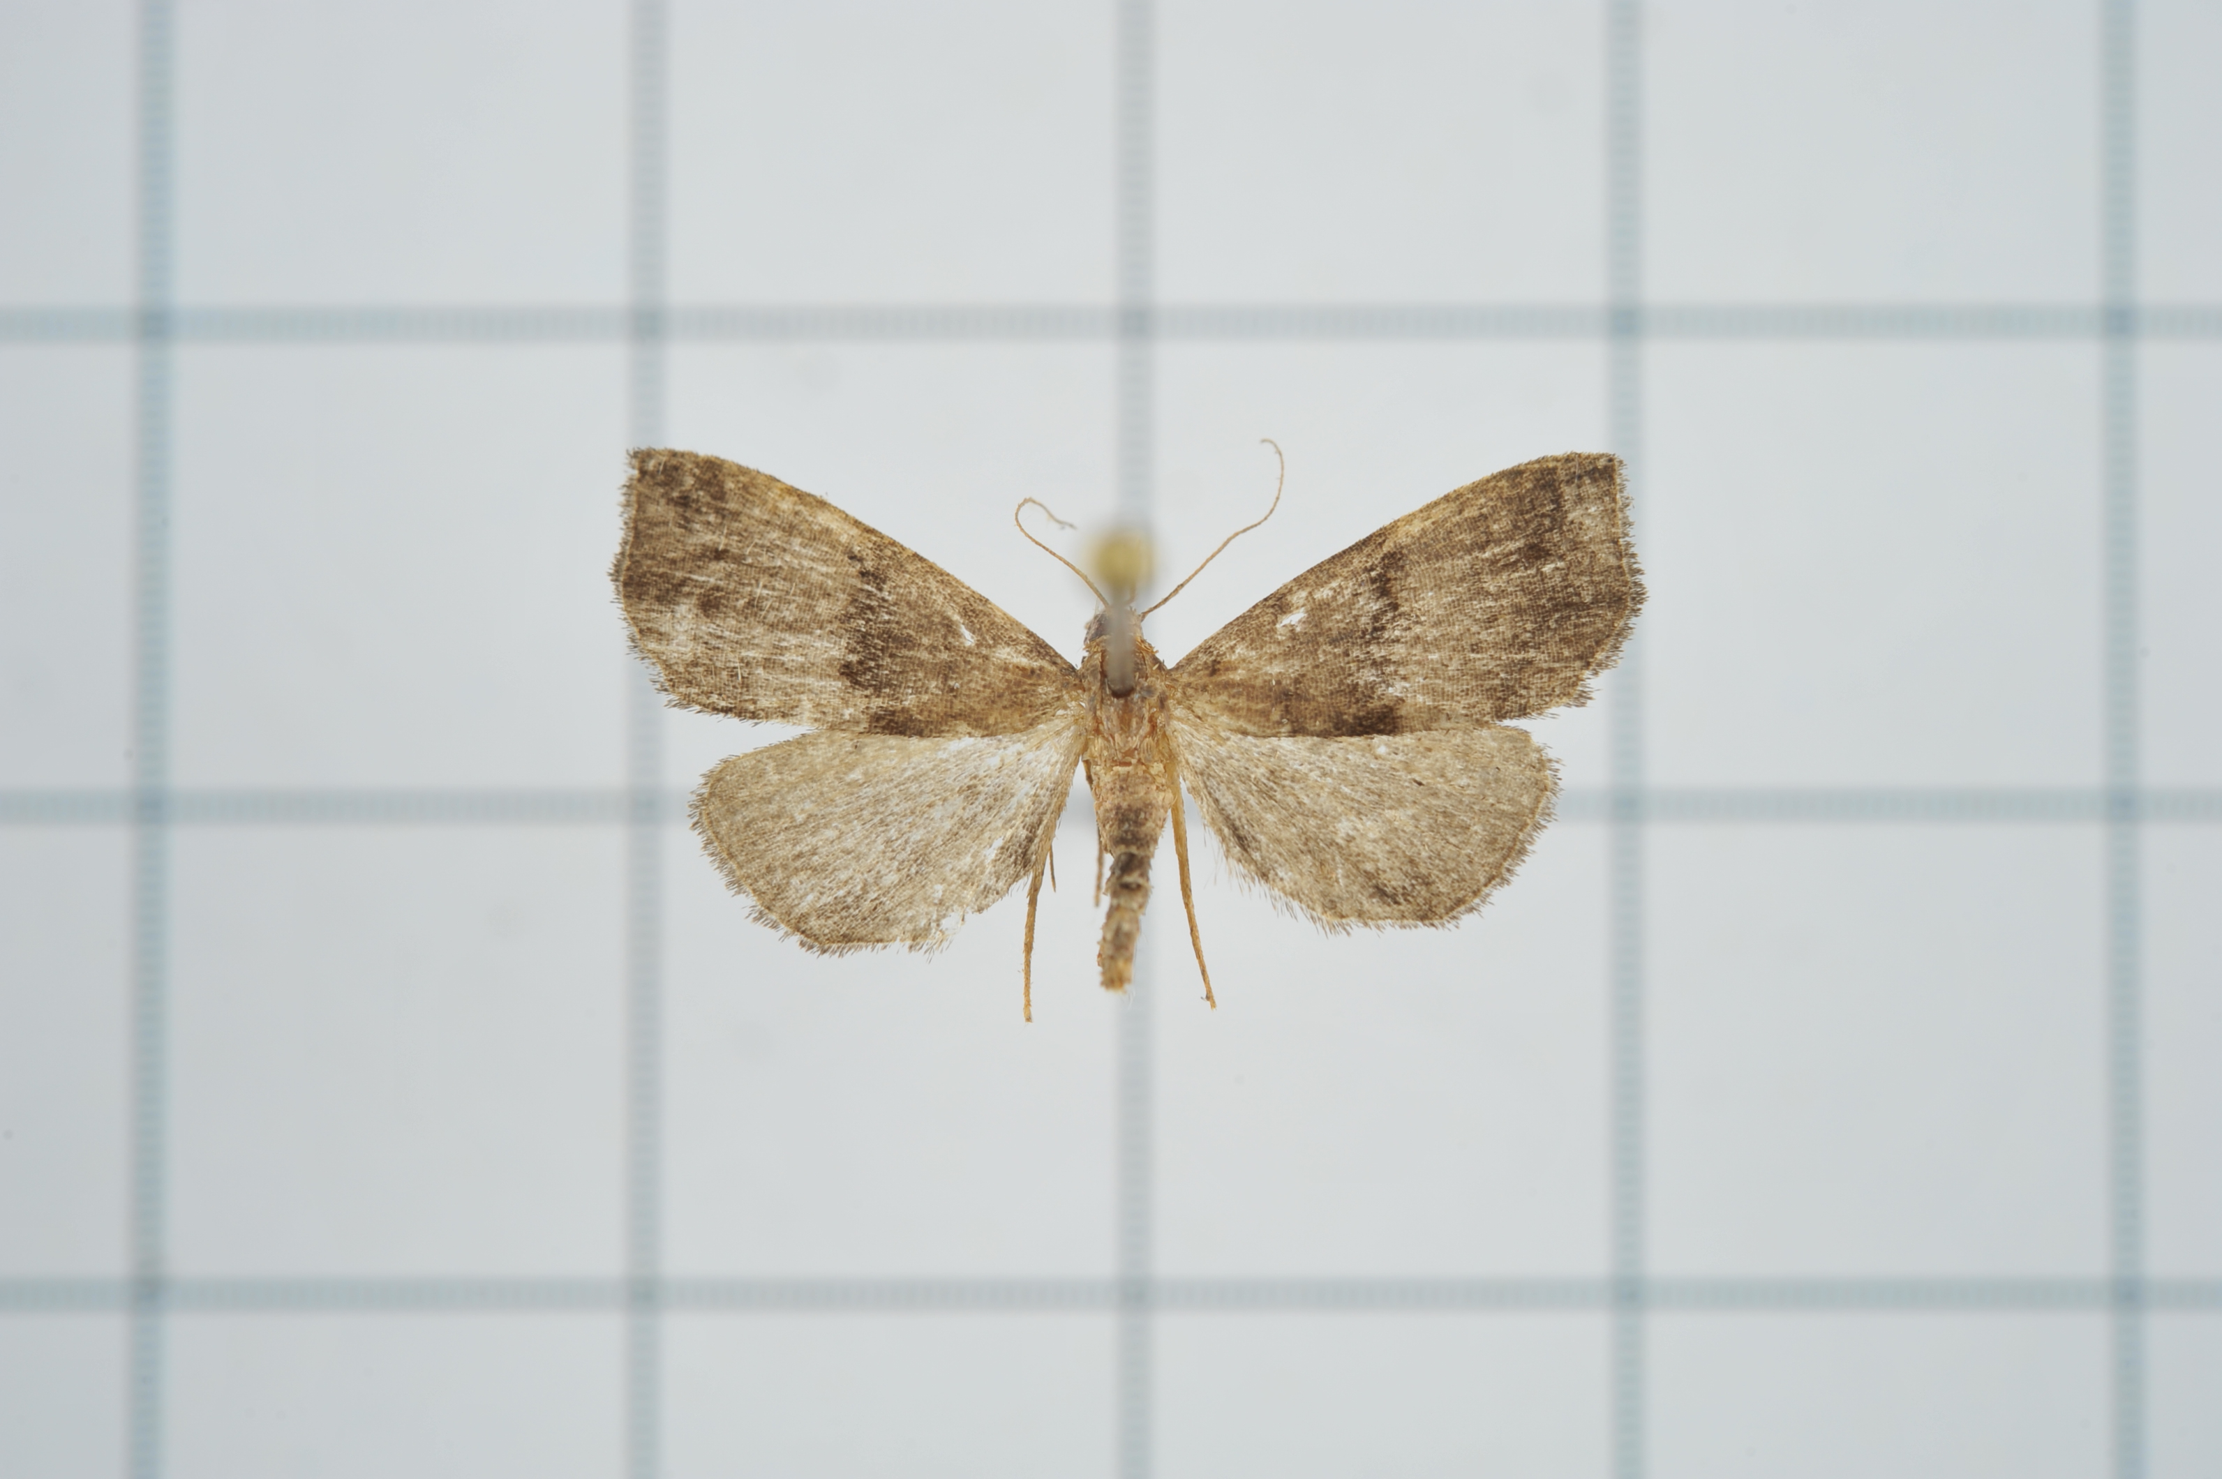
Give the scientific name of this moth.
Hipoepa fractalis
